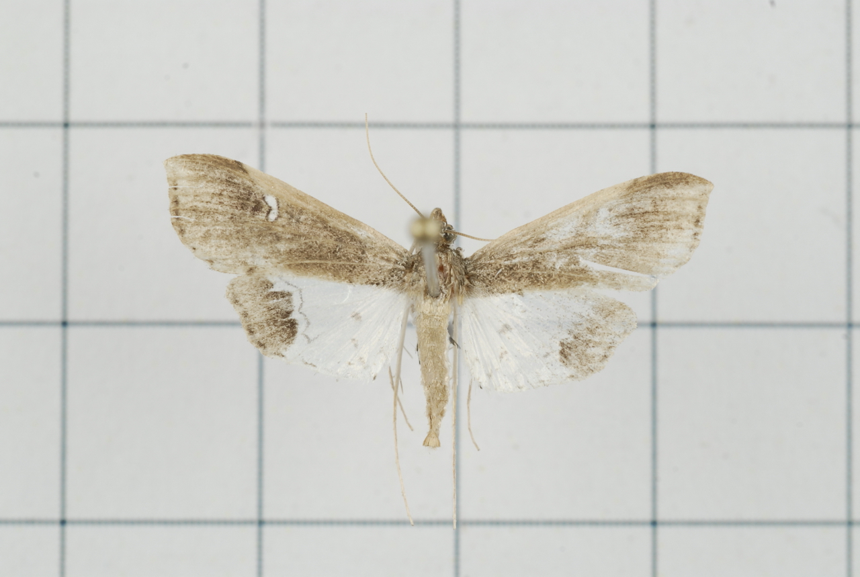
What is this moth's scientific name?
Maruca amboinalis
